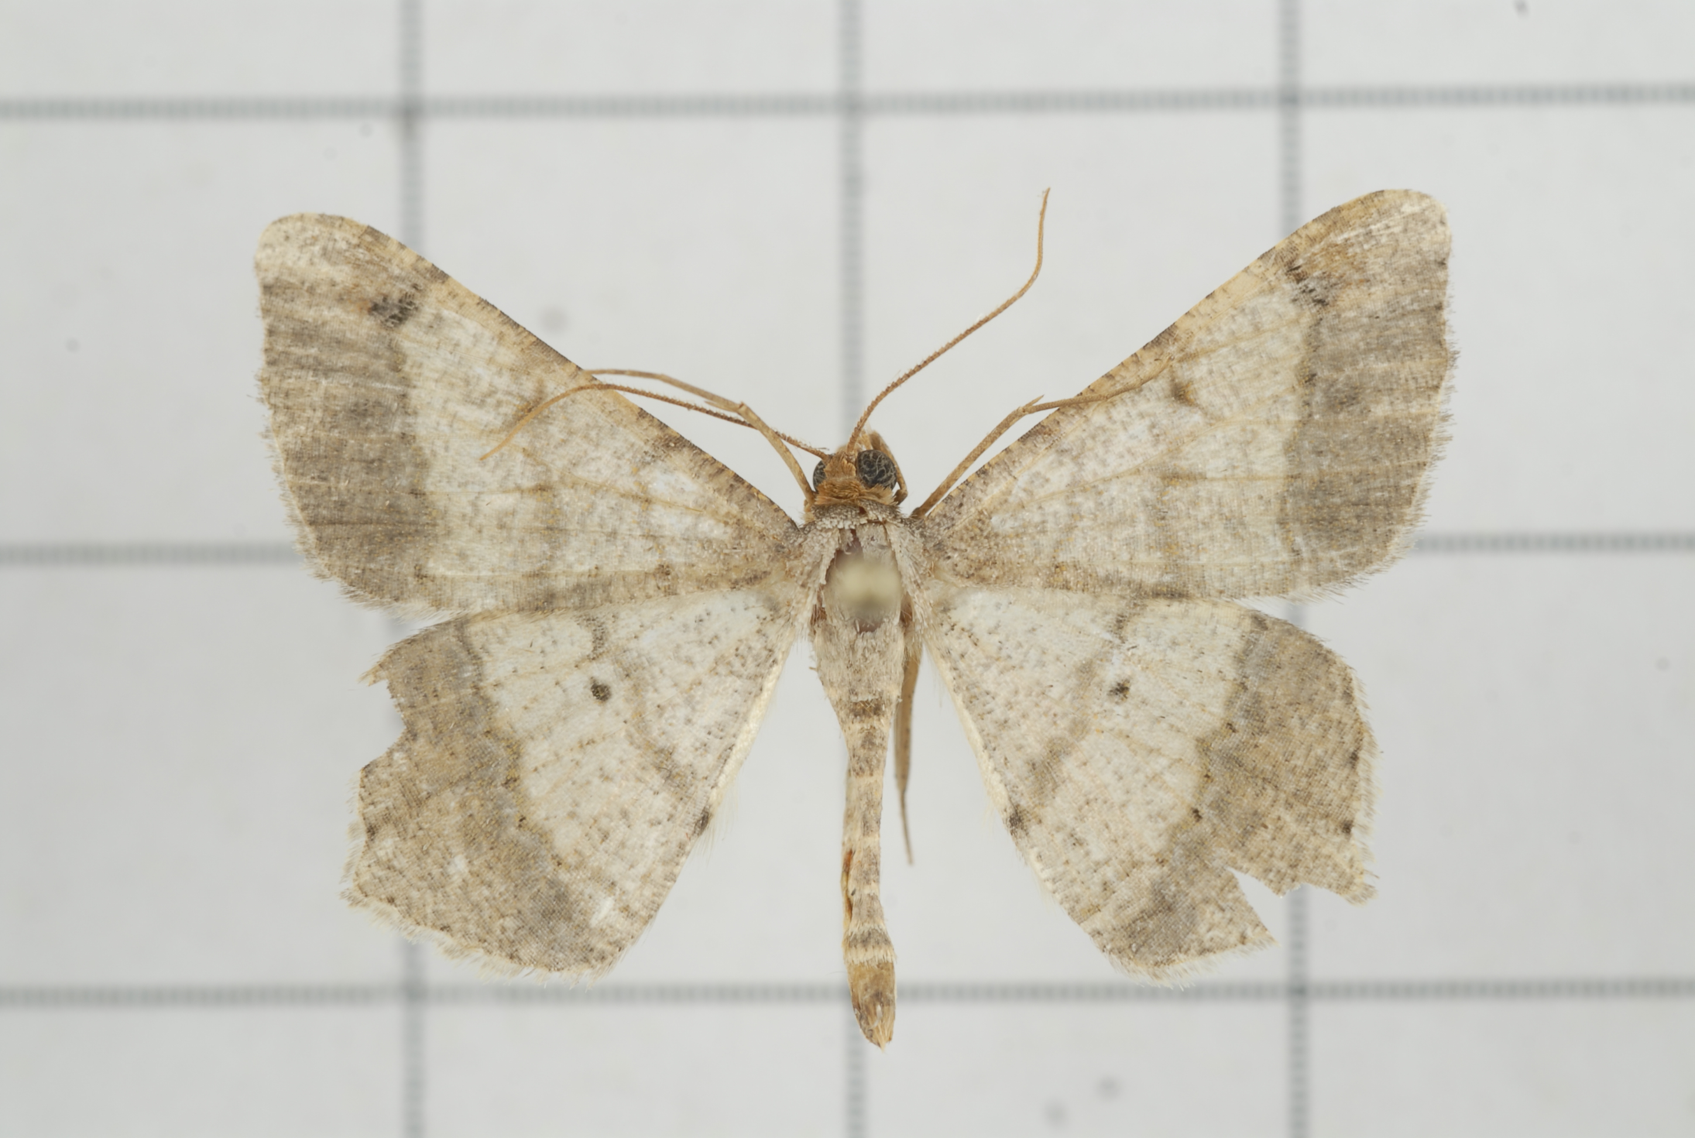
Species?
Macaria abydata
